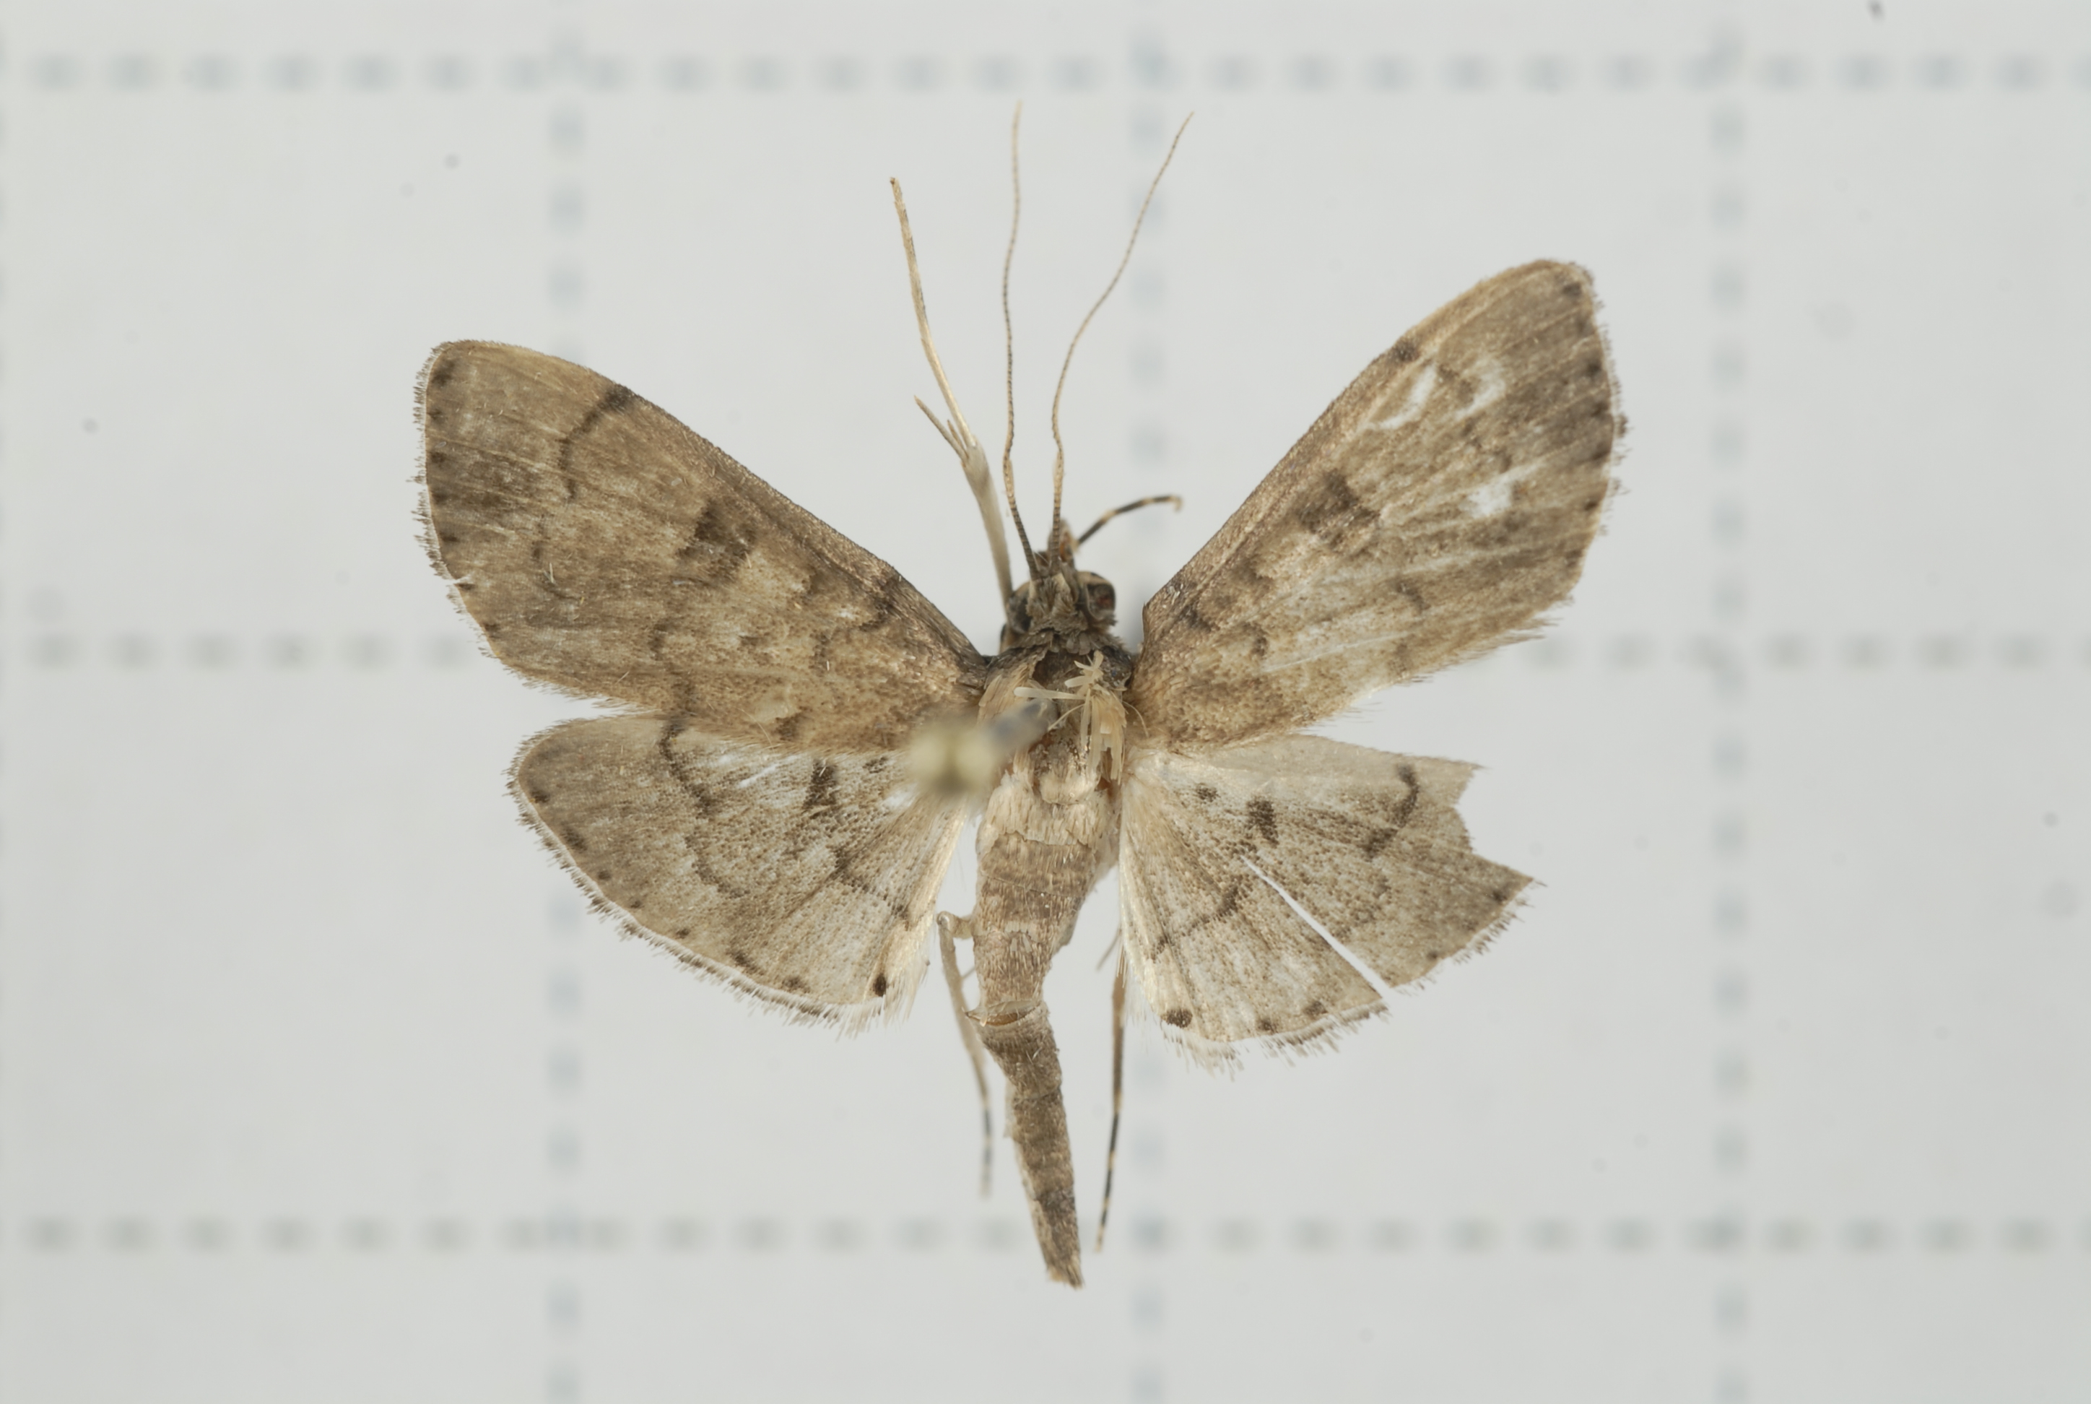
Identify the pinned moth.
Nacoleia charesalis
